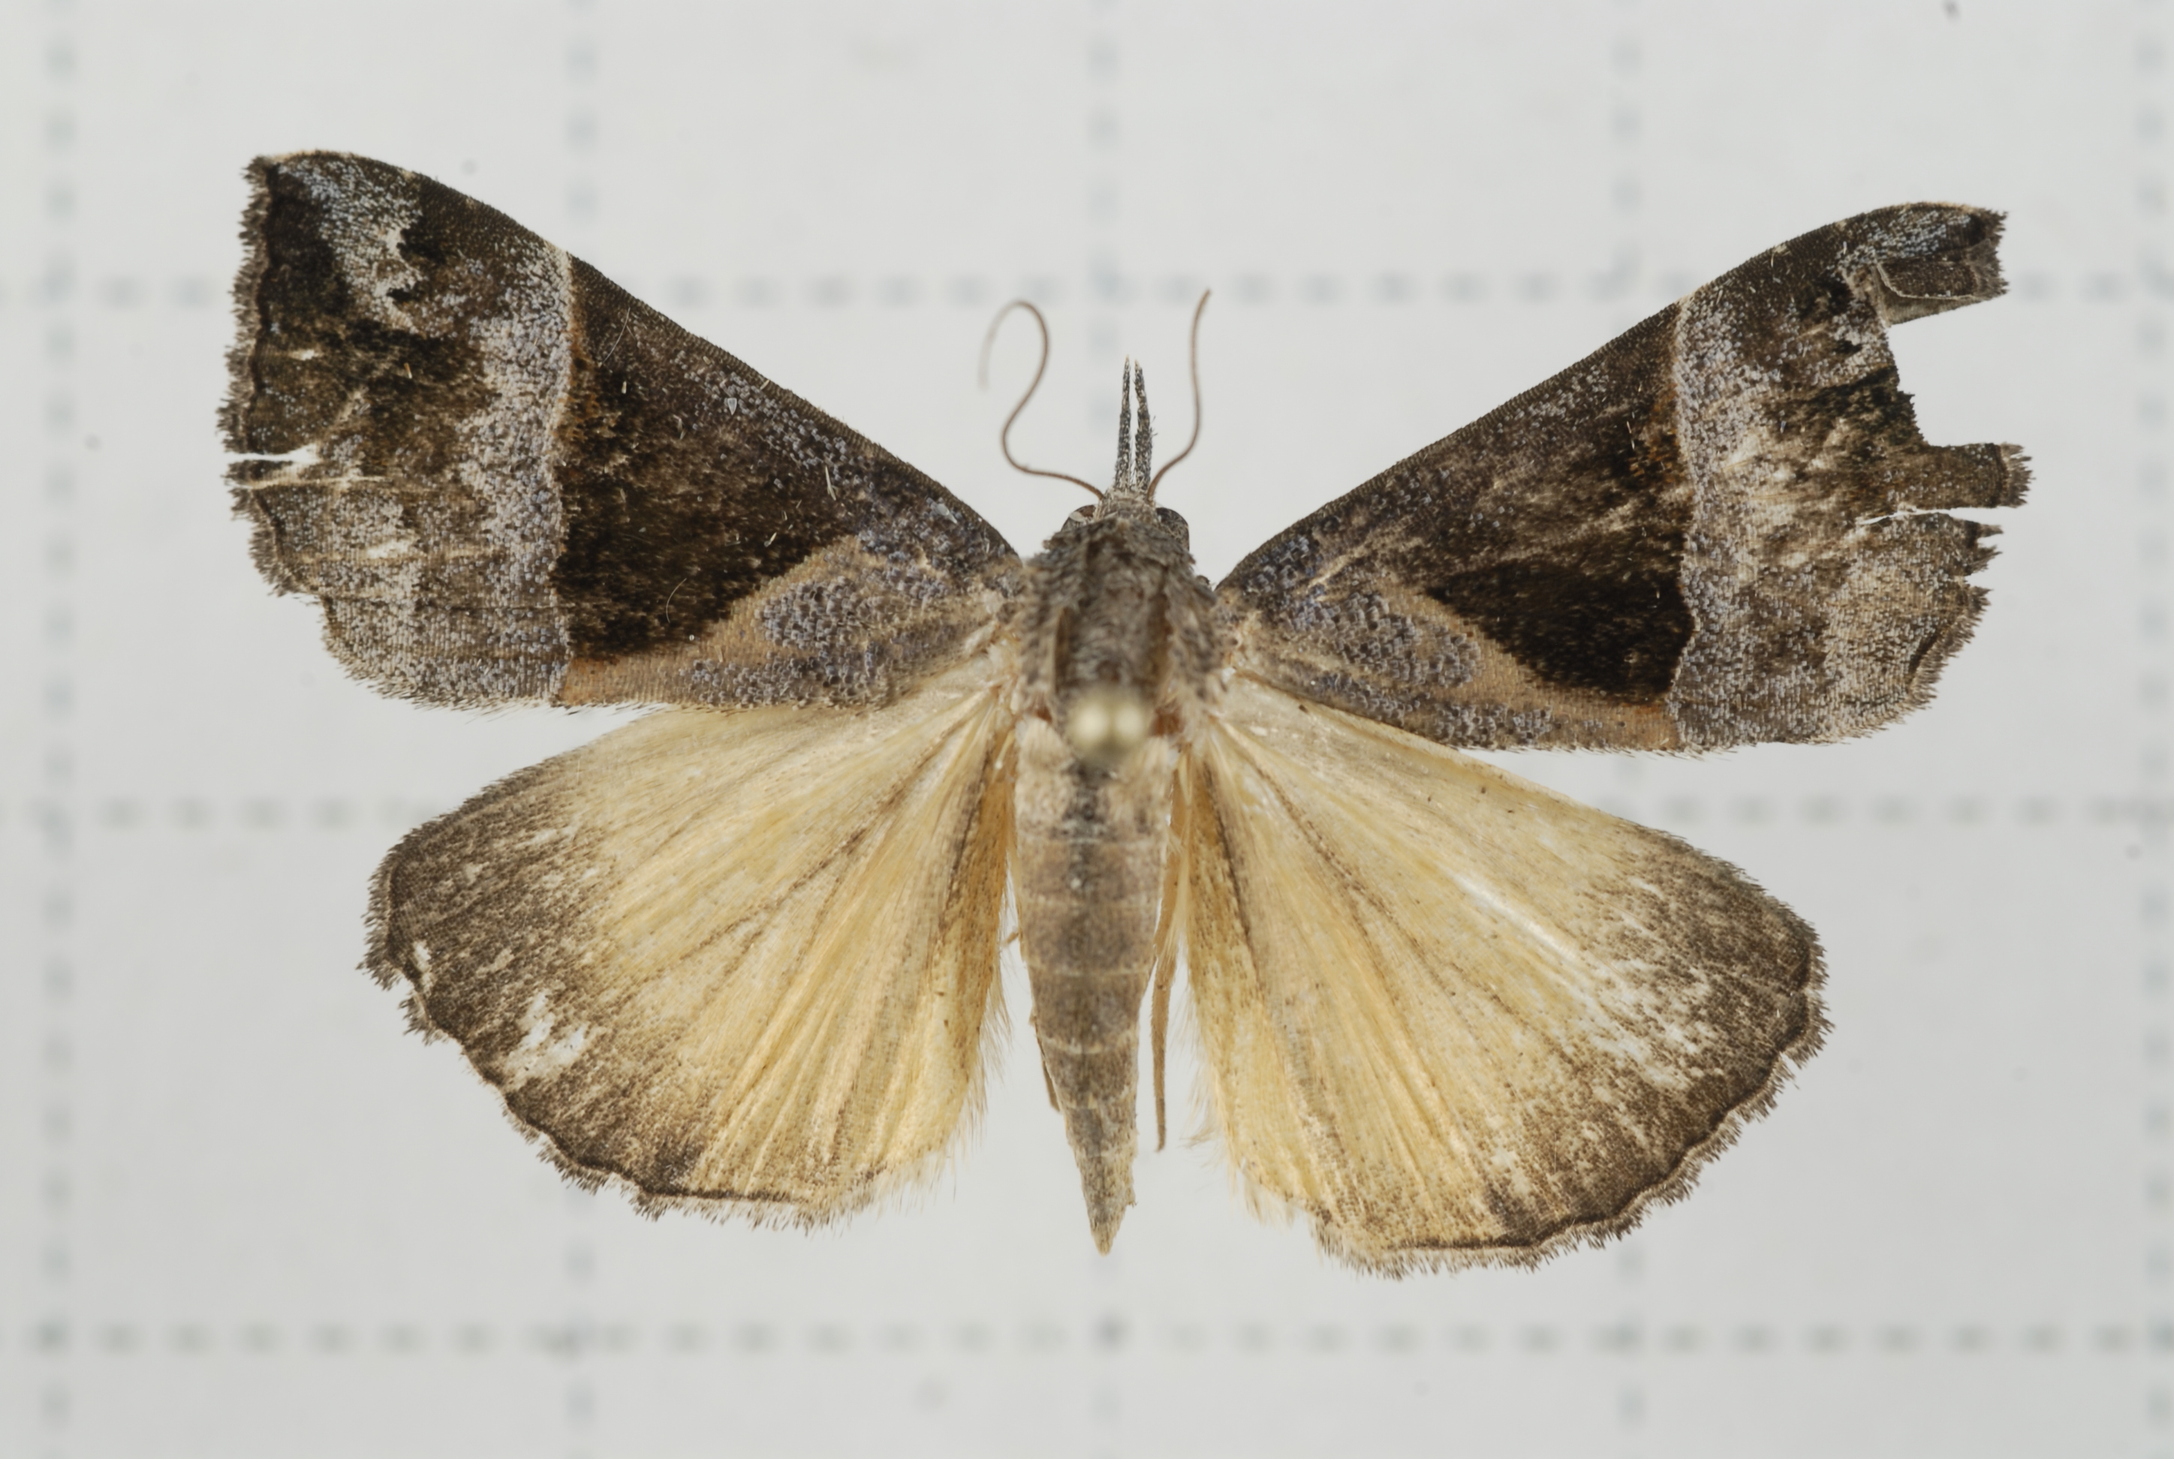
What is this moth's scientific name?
Dichromia amica
